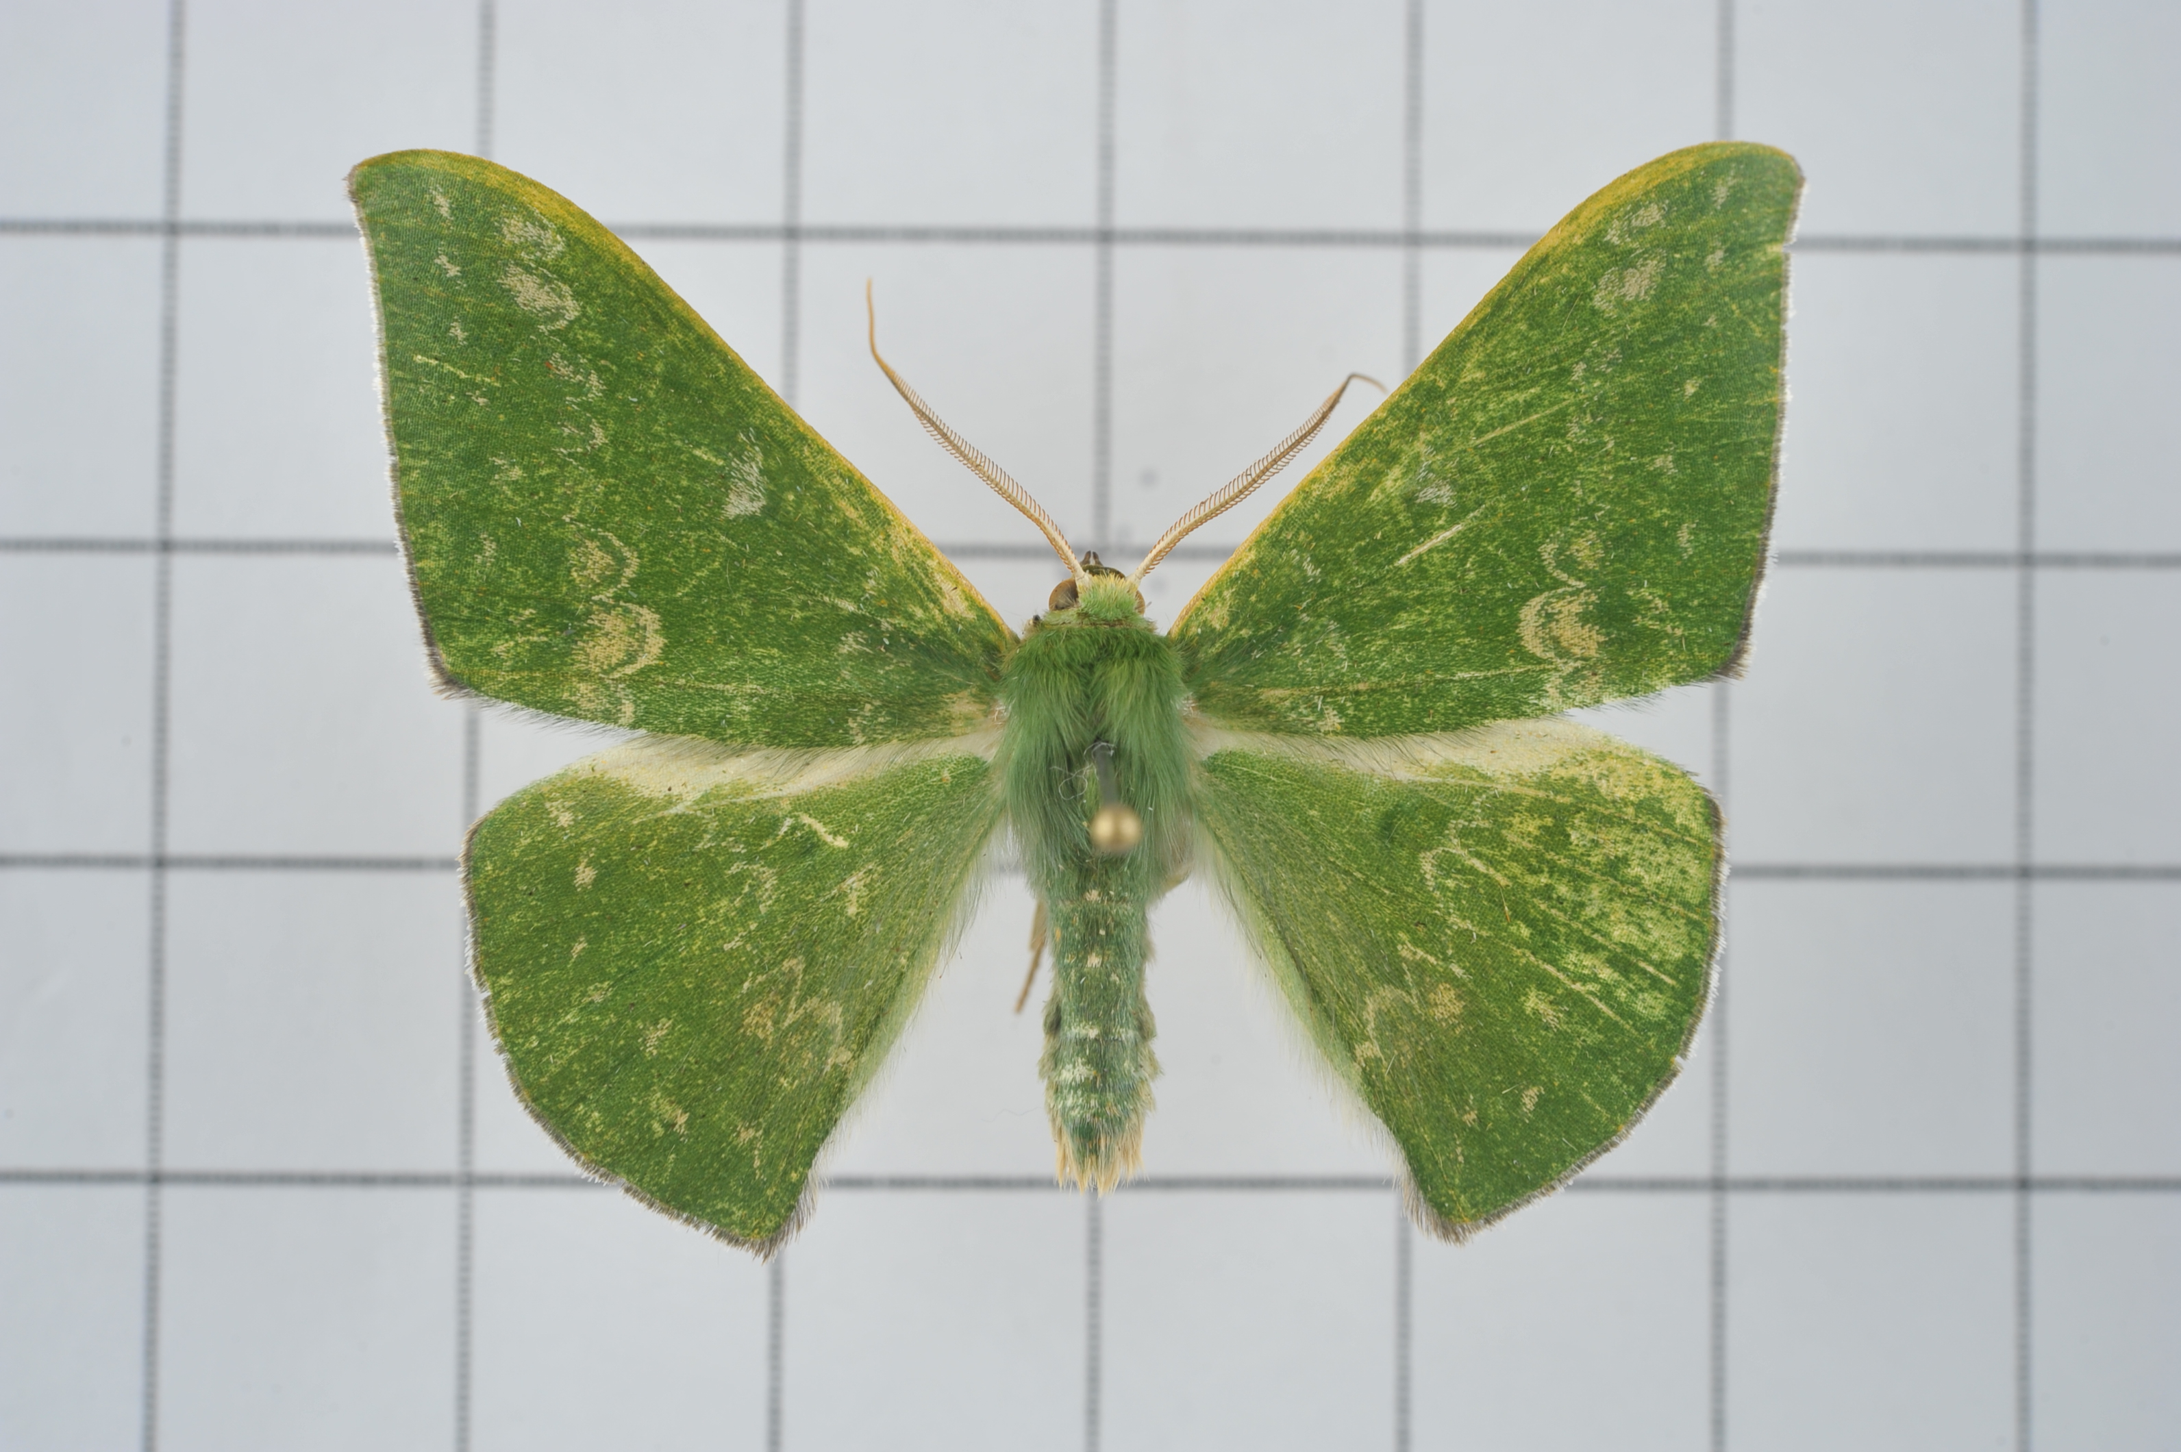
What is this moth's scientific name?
Tanaorhinus kina flavinfra
